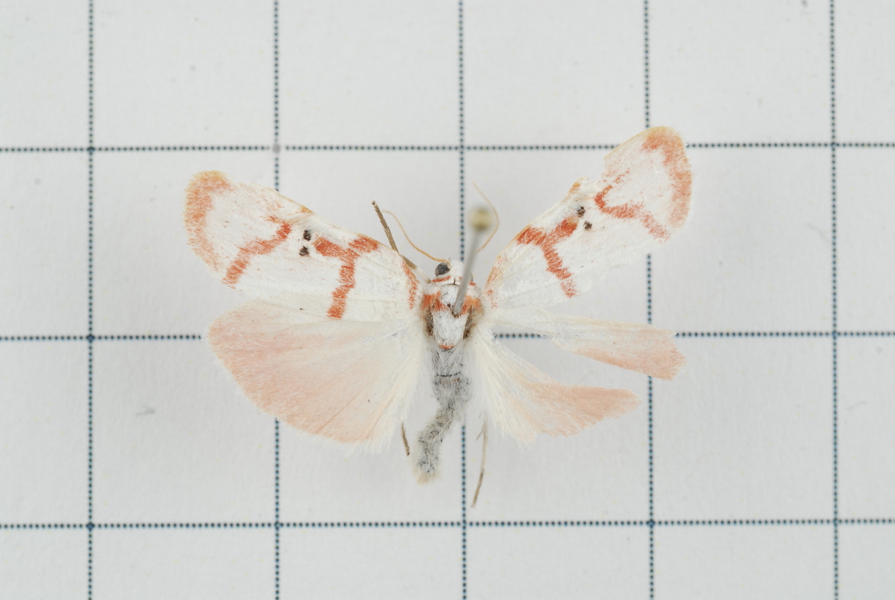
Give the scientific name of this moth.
Cyana hamata hamata
